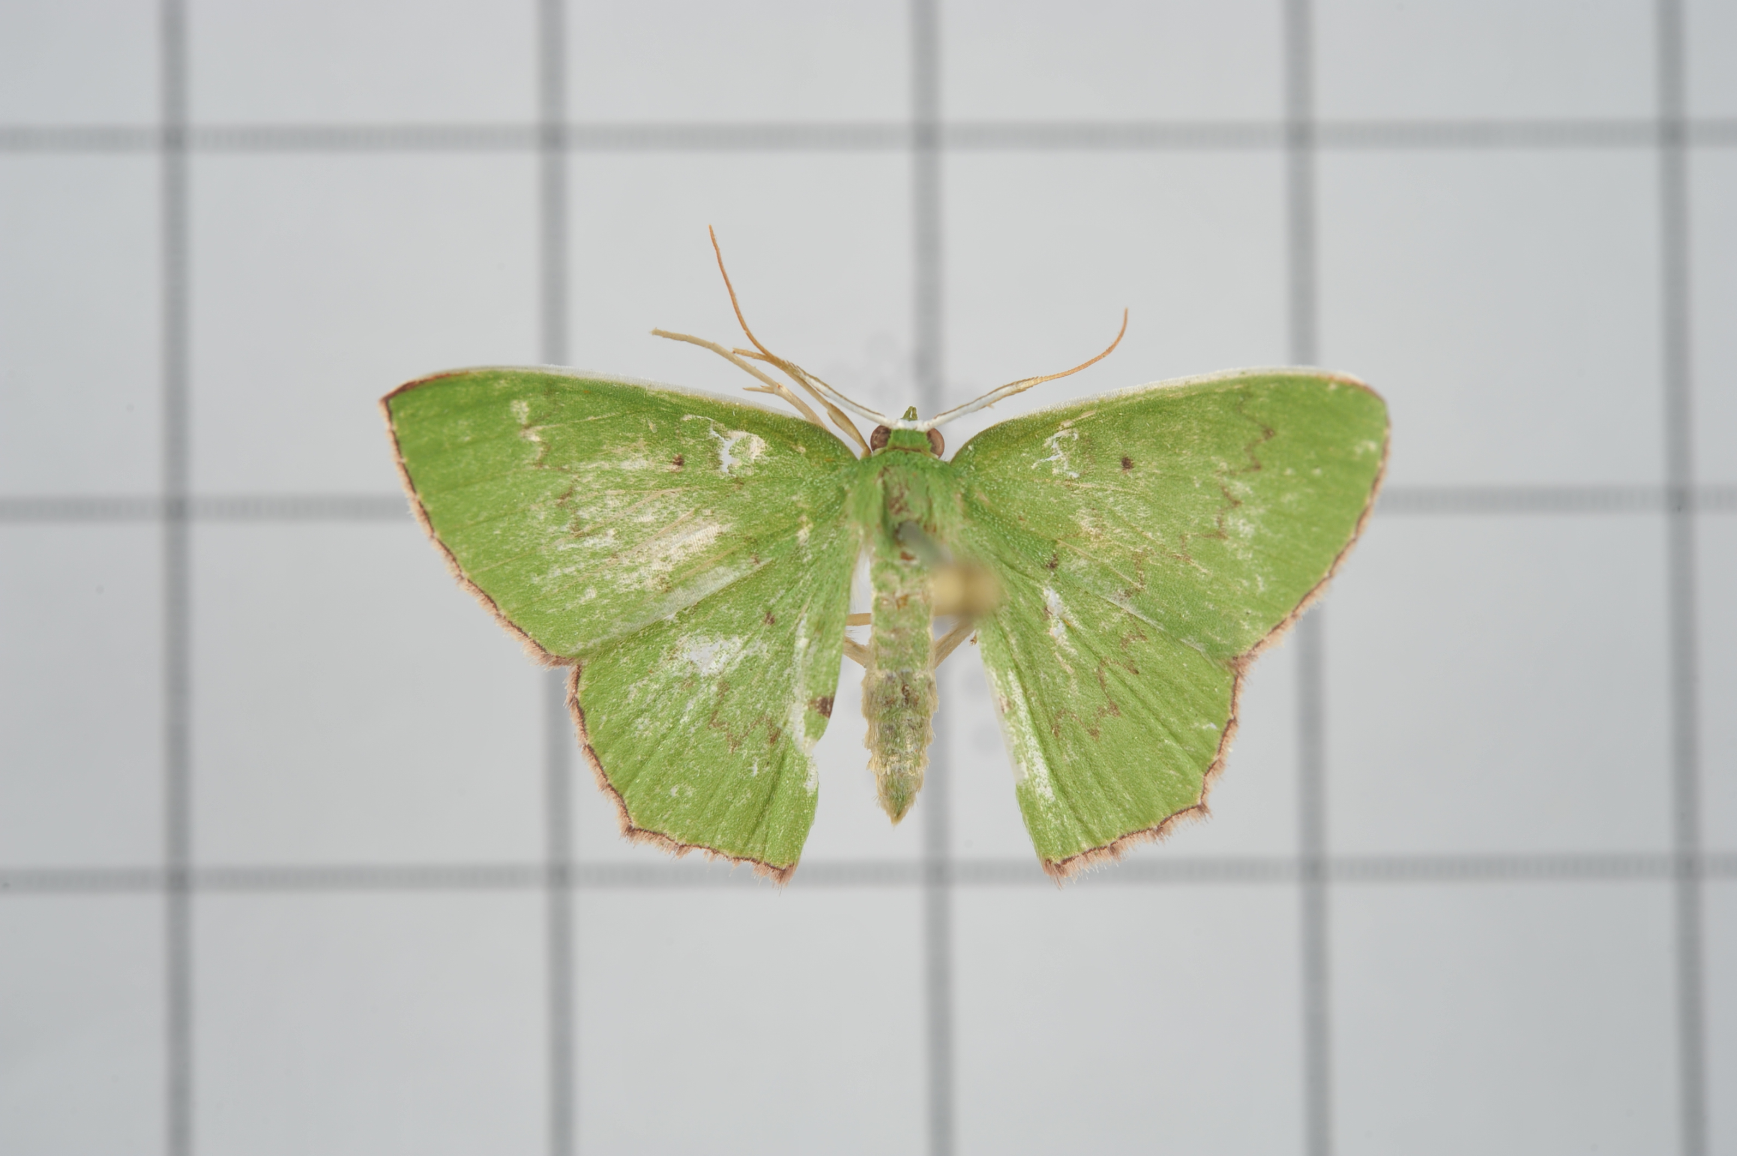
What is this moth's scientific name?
Oenospila flavifusata
